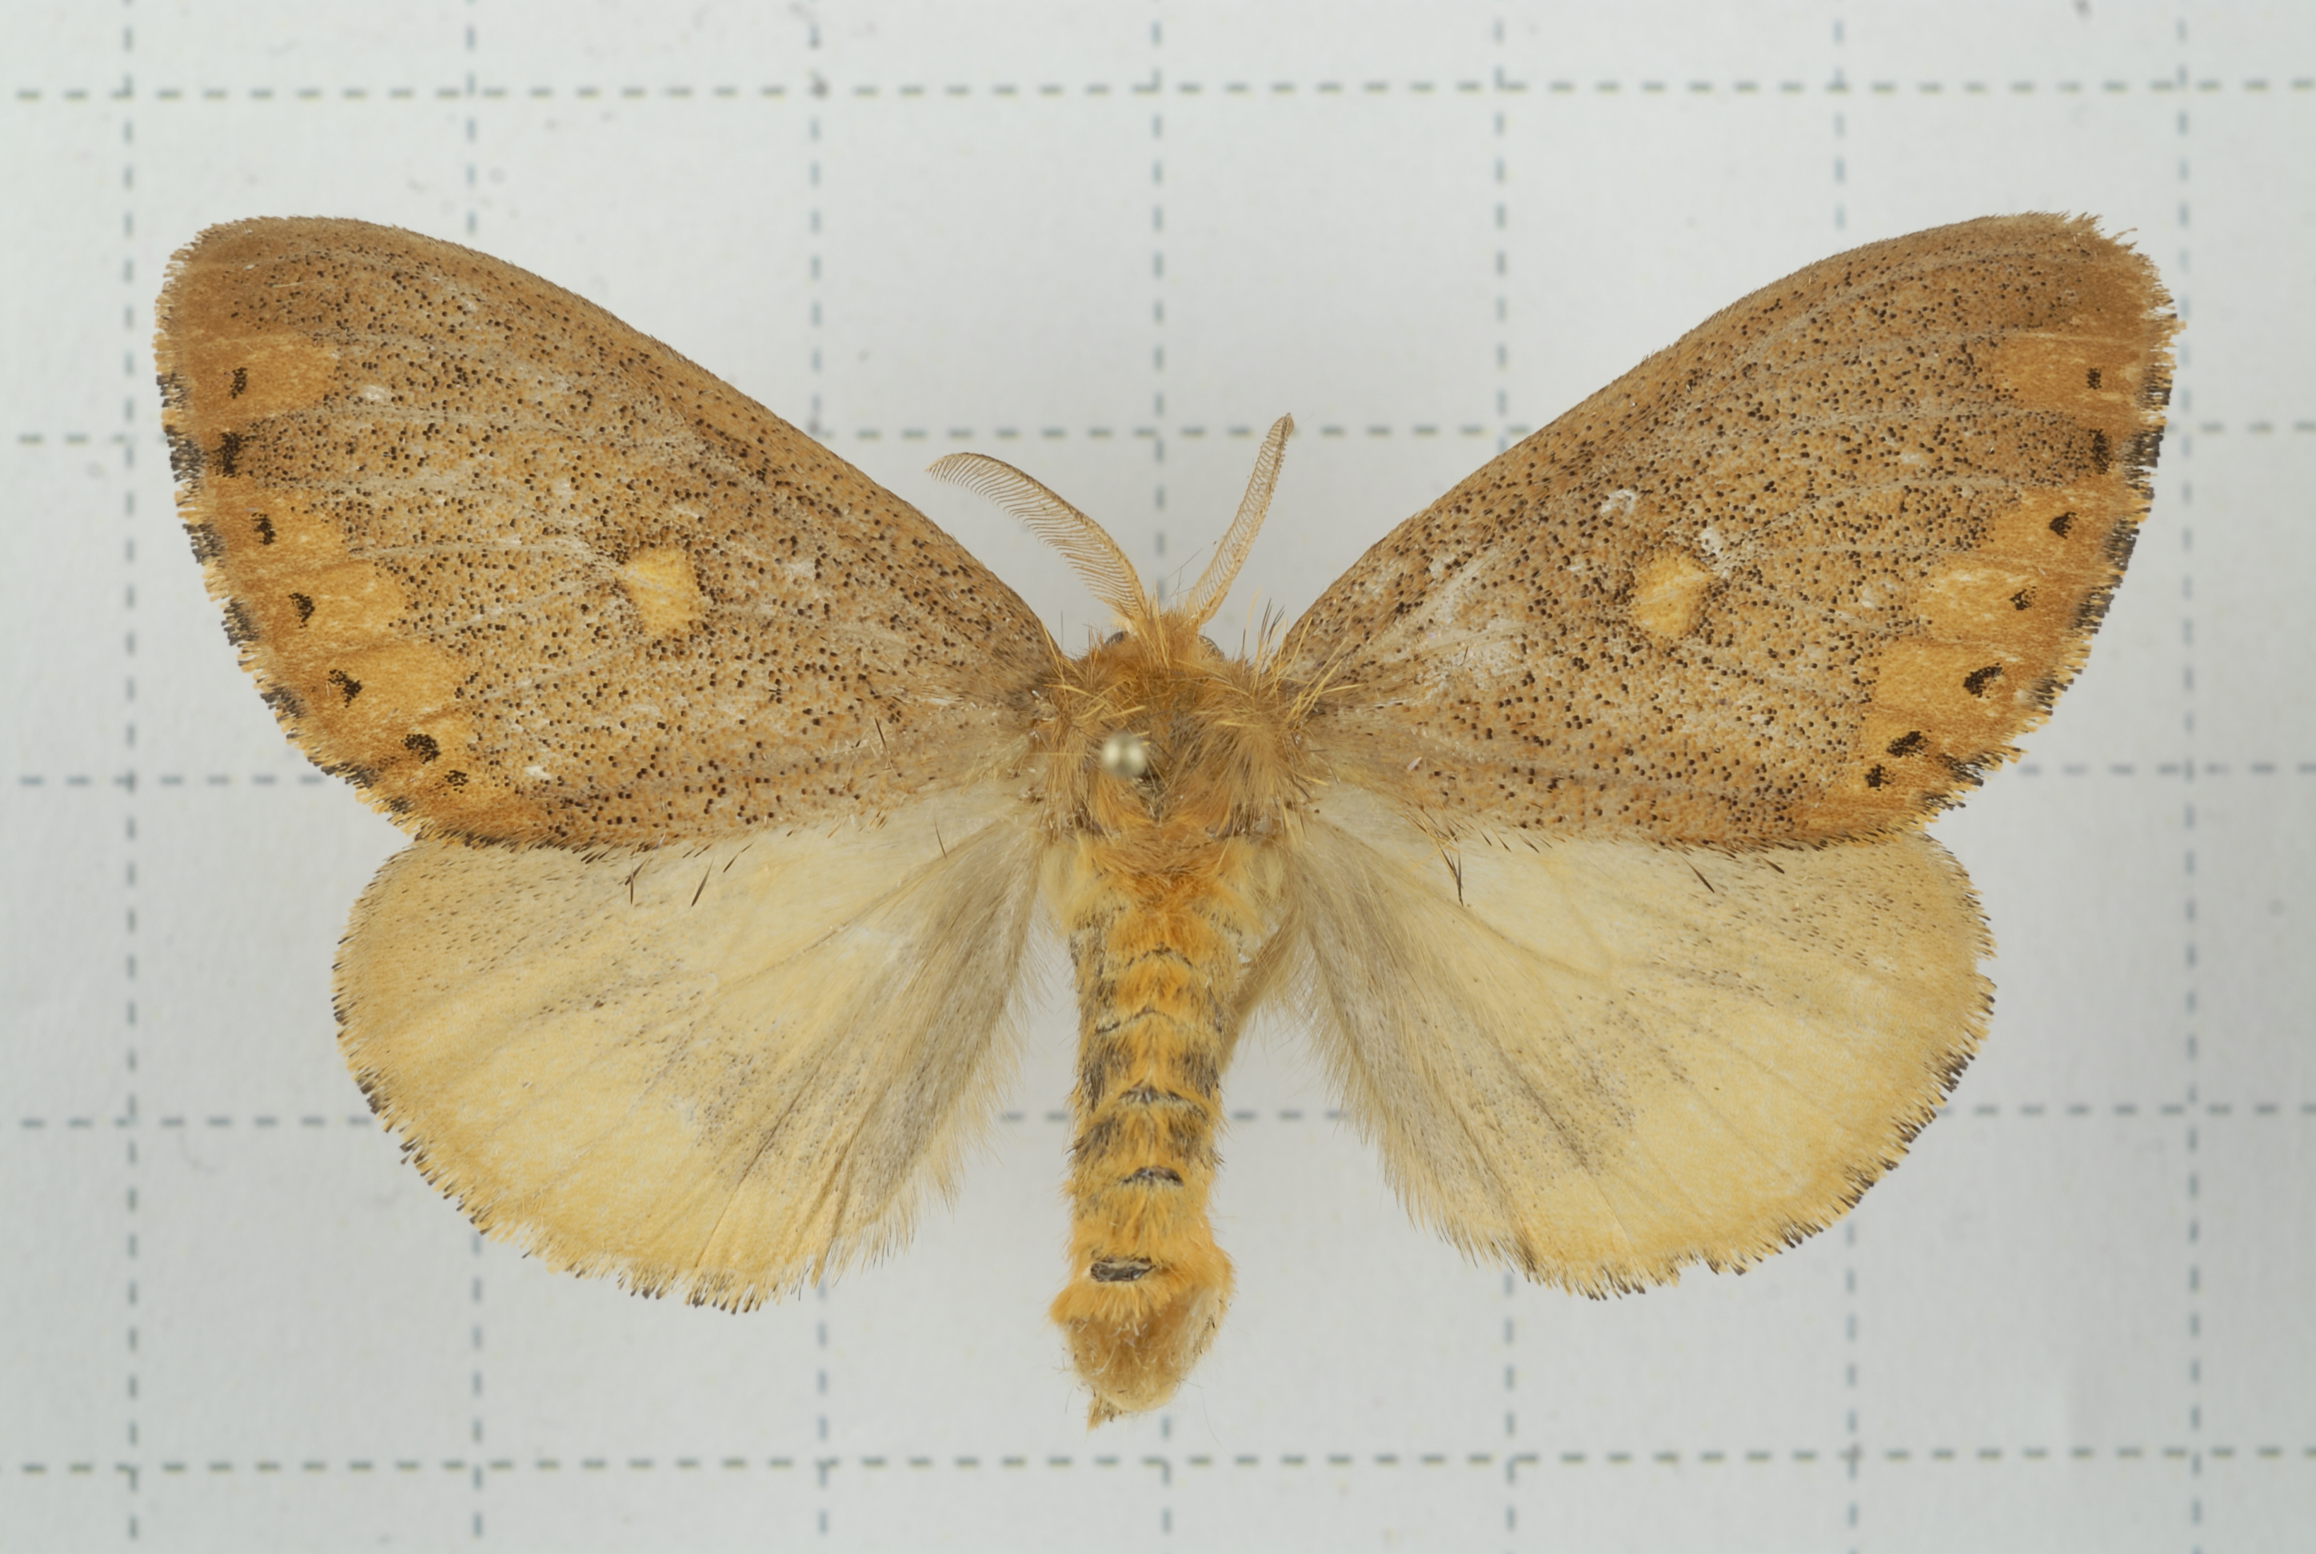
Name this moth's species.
Nygmia marginata insulata
